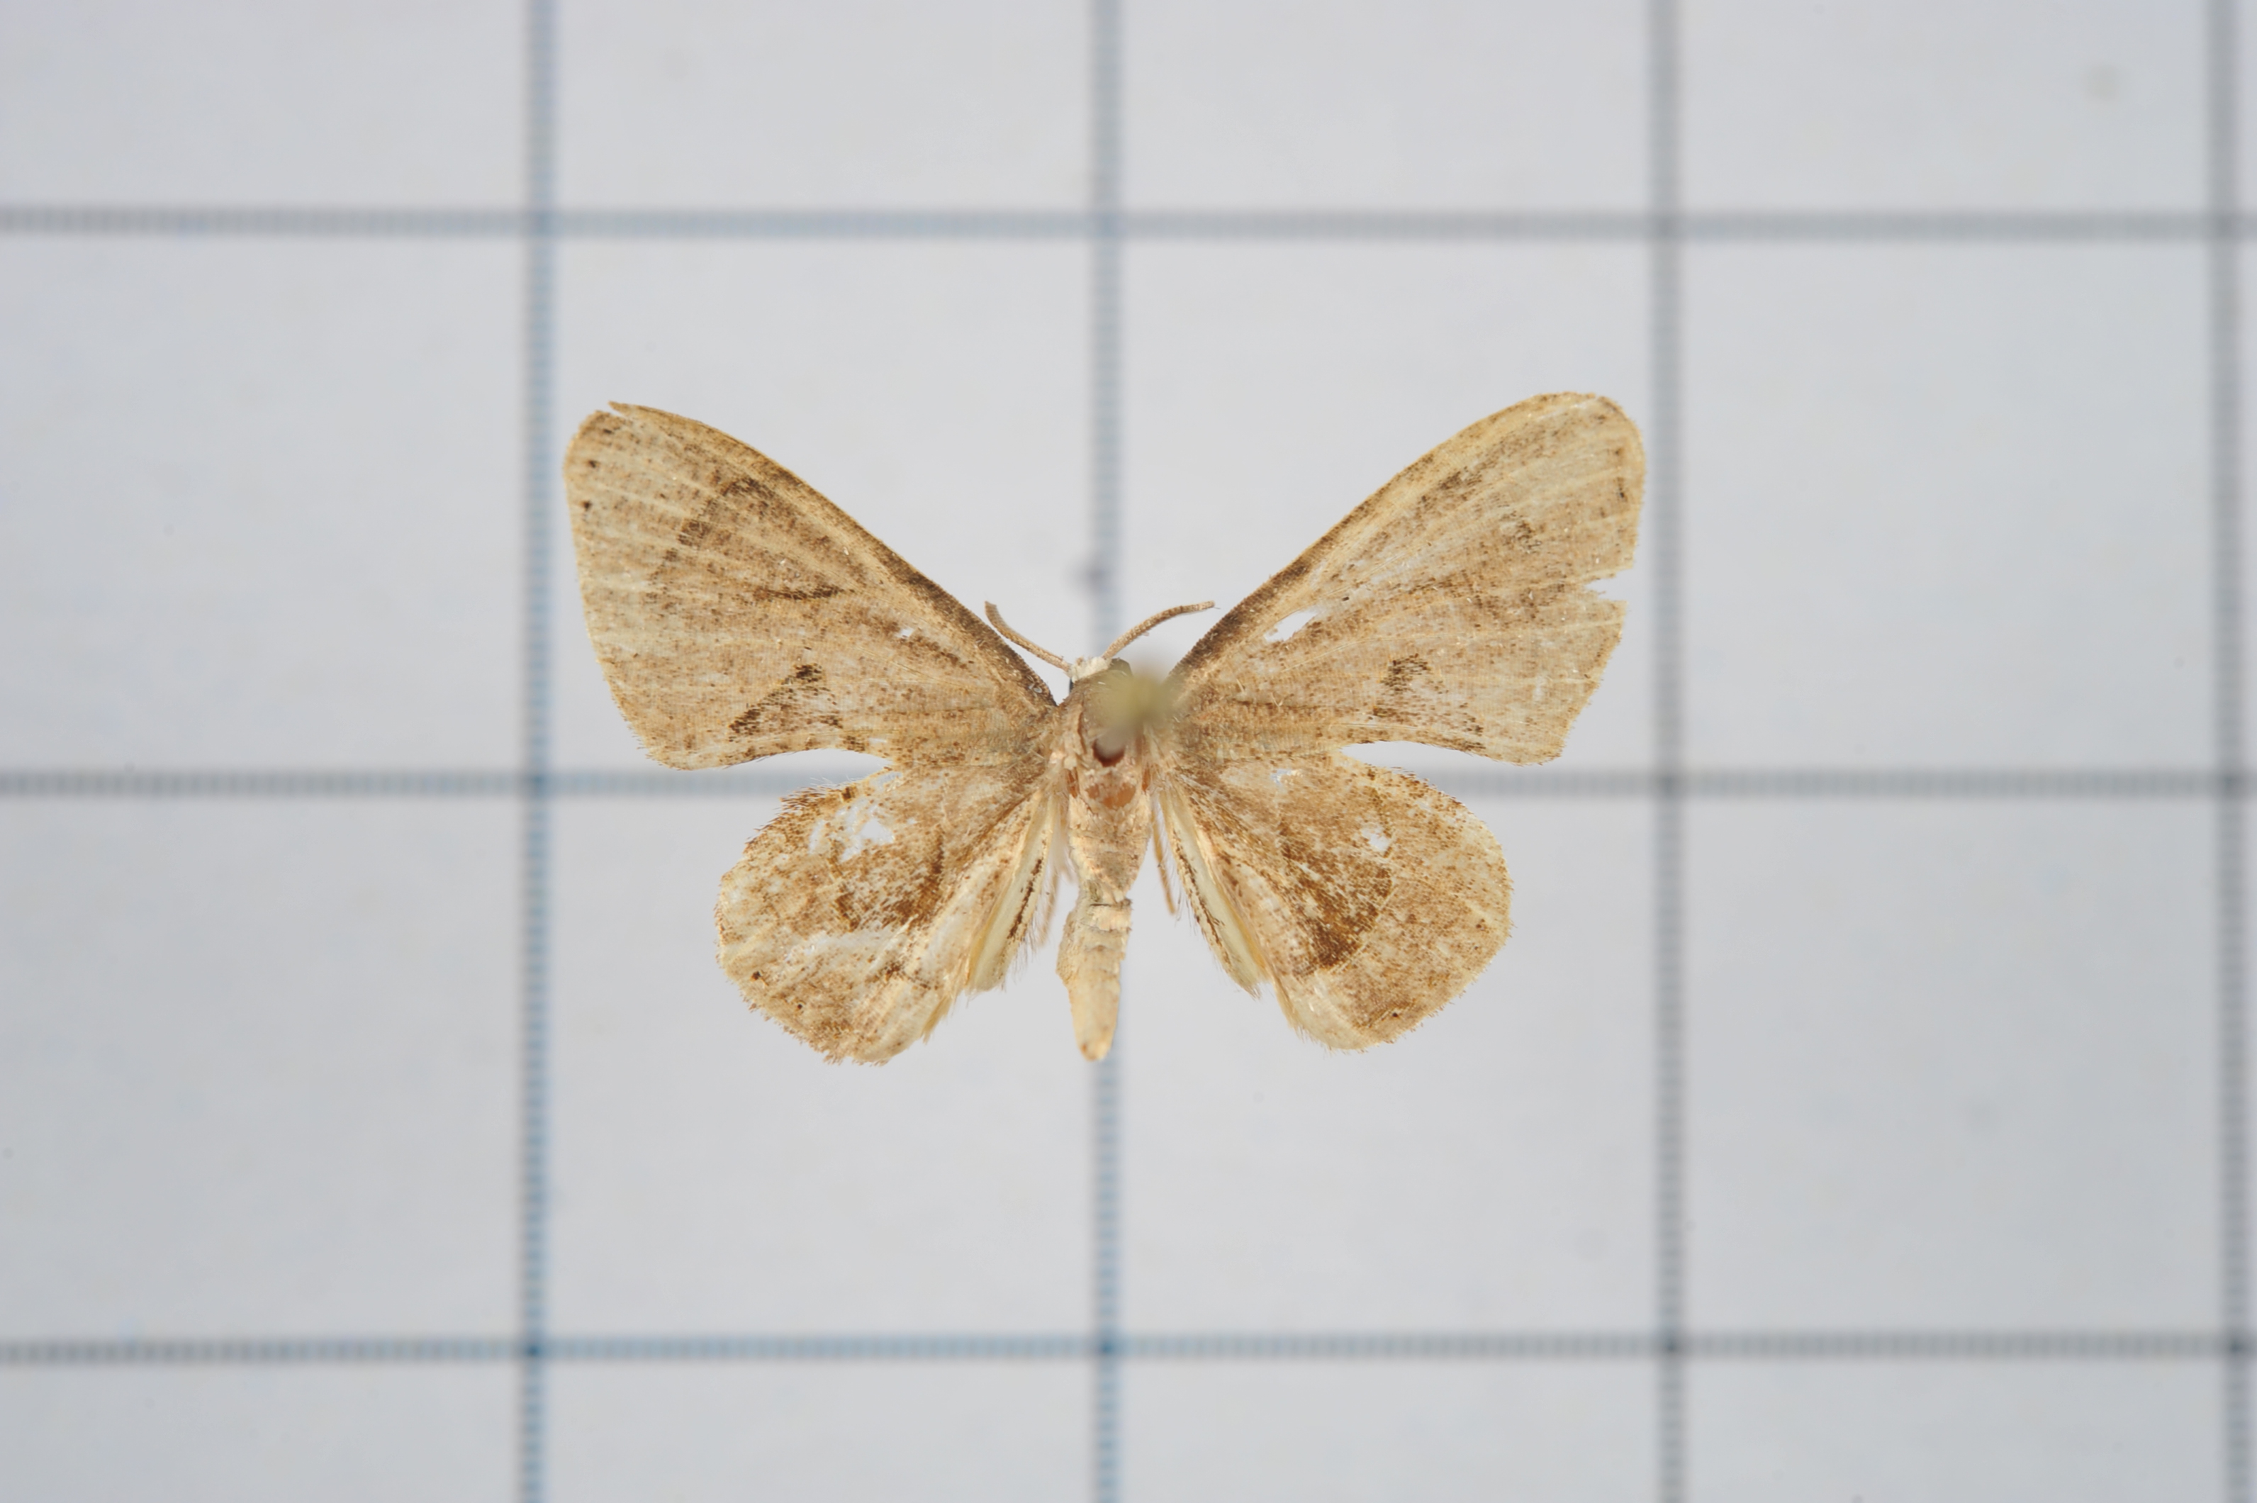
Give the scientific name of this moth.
Phazaca alikangensis
